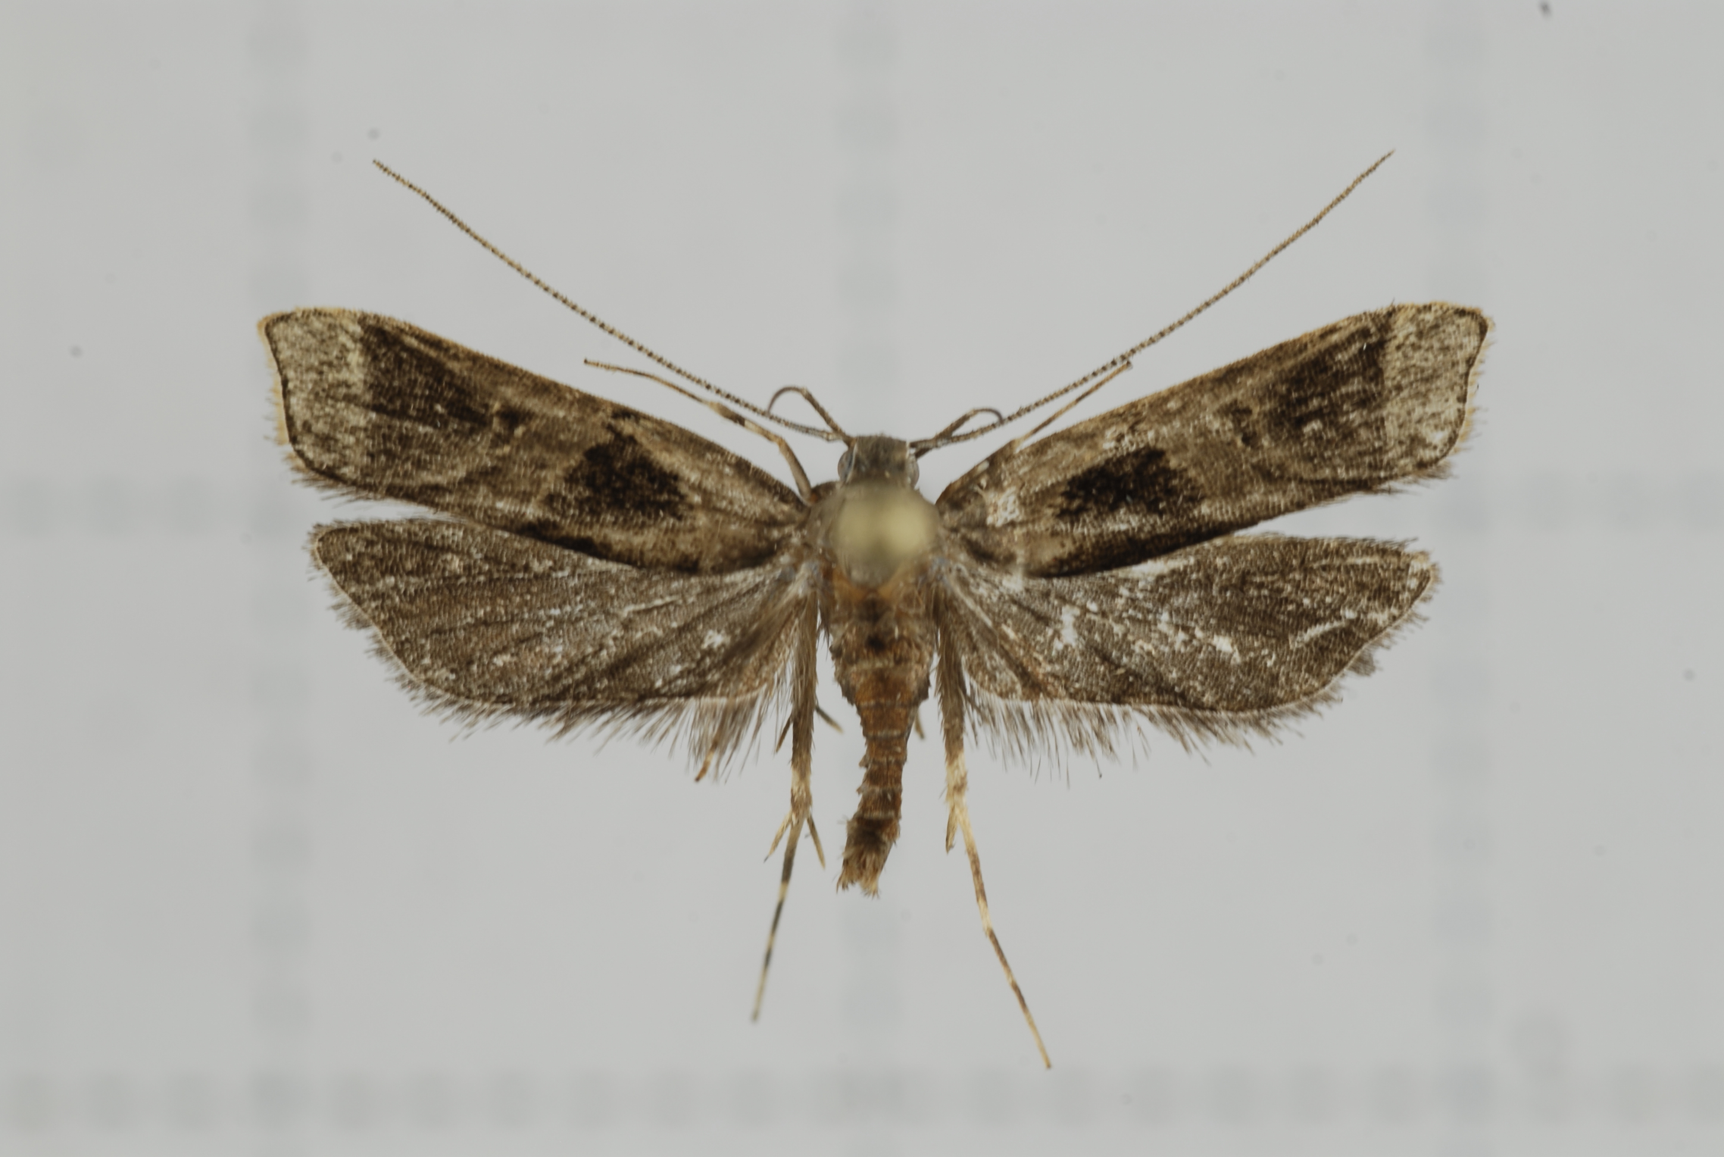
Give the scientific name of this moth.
Deltoplastis commatopa
